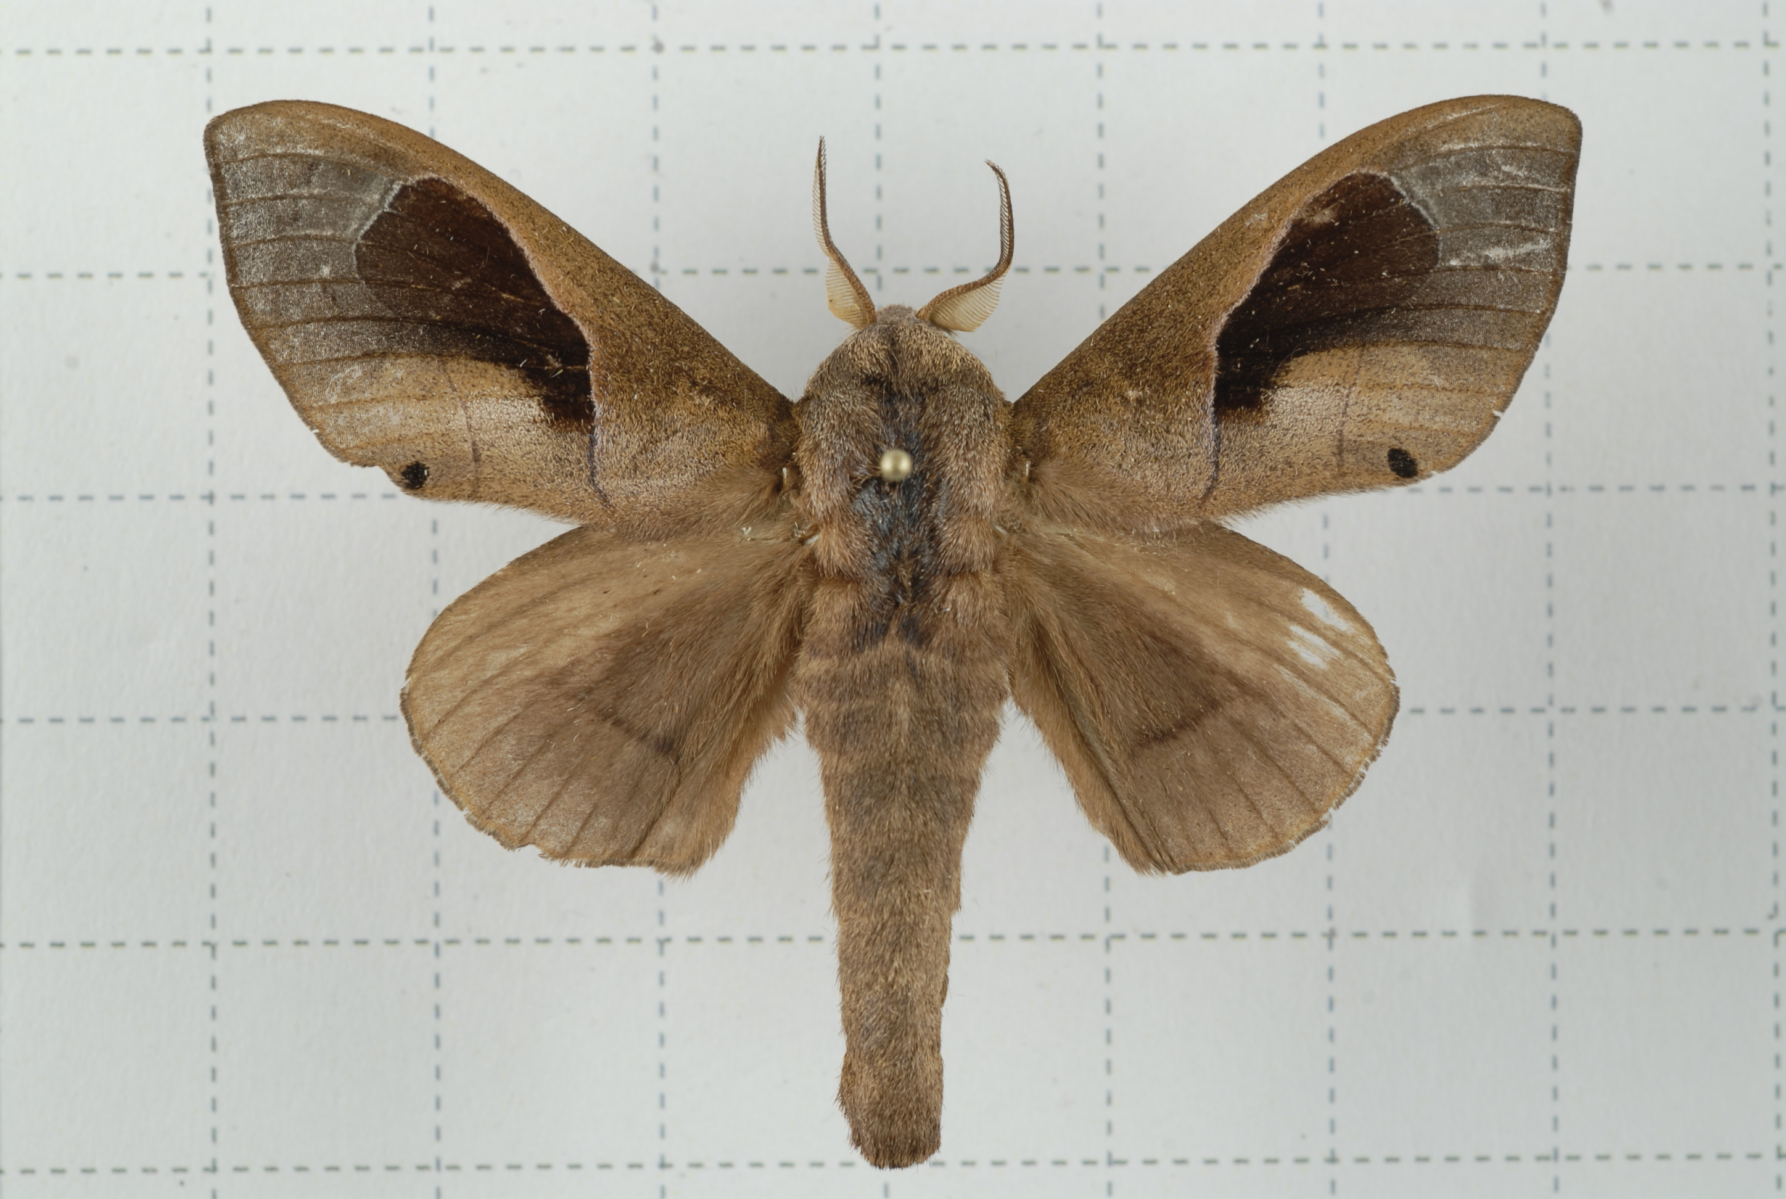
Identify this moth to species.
Paralebeda femorata mirabilis
